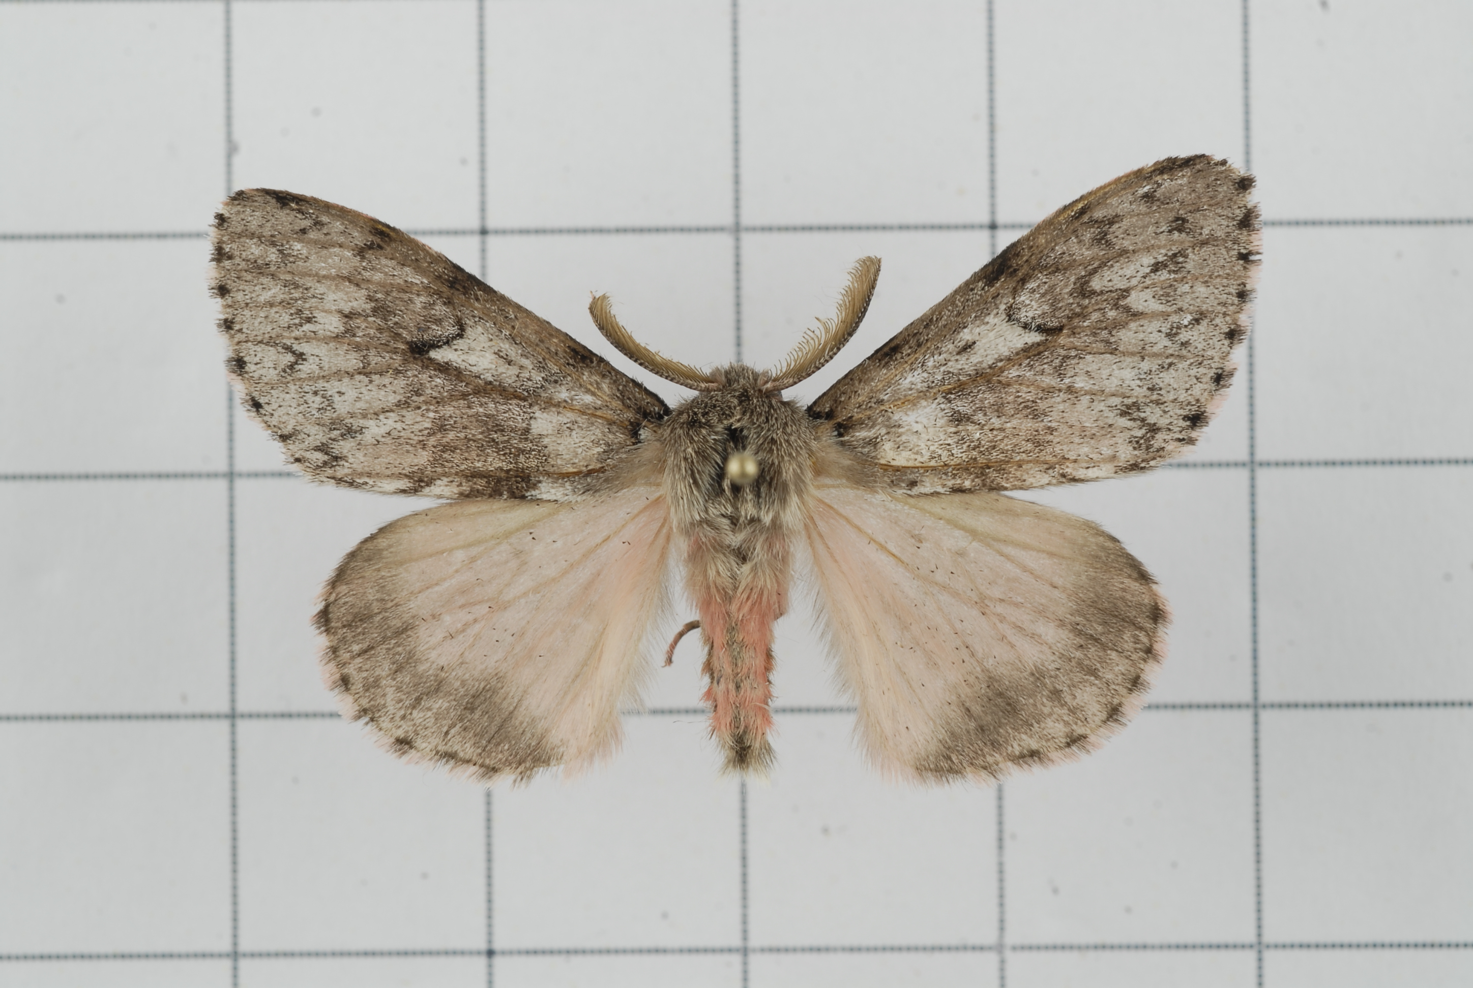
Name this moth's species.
Lymantria umbrifera
